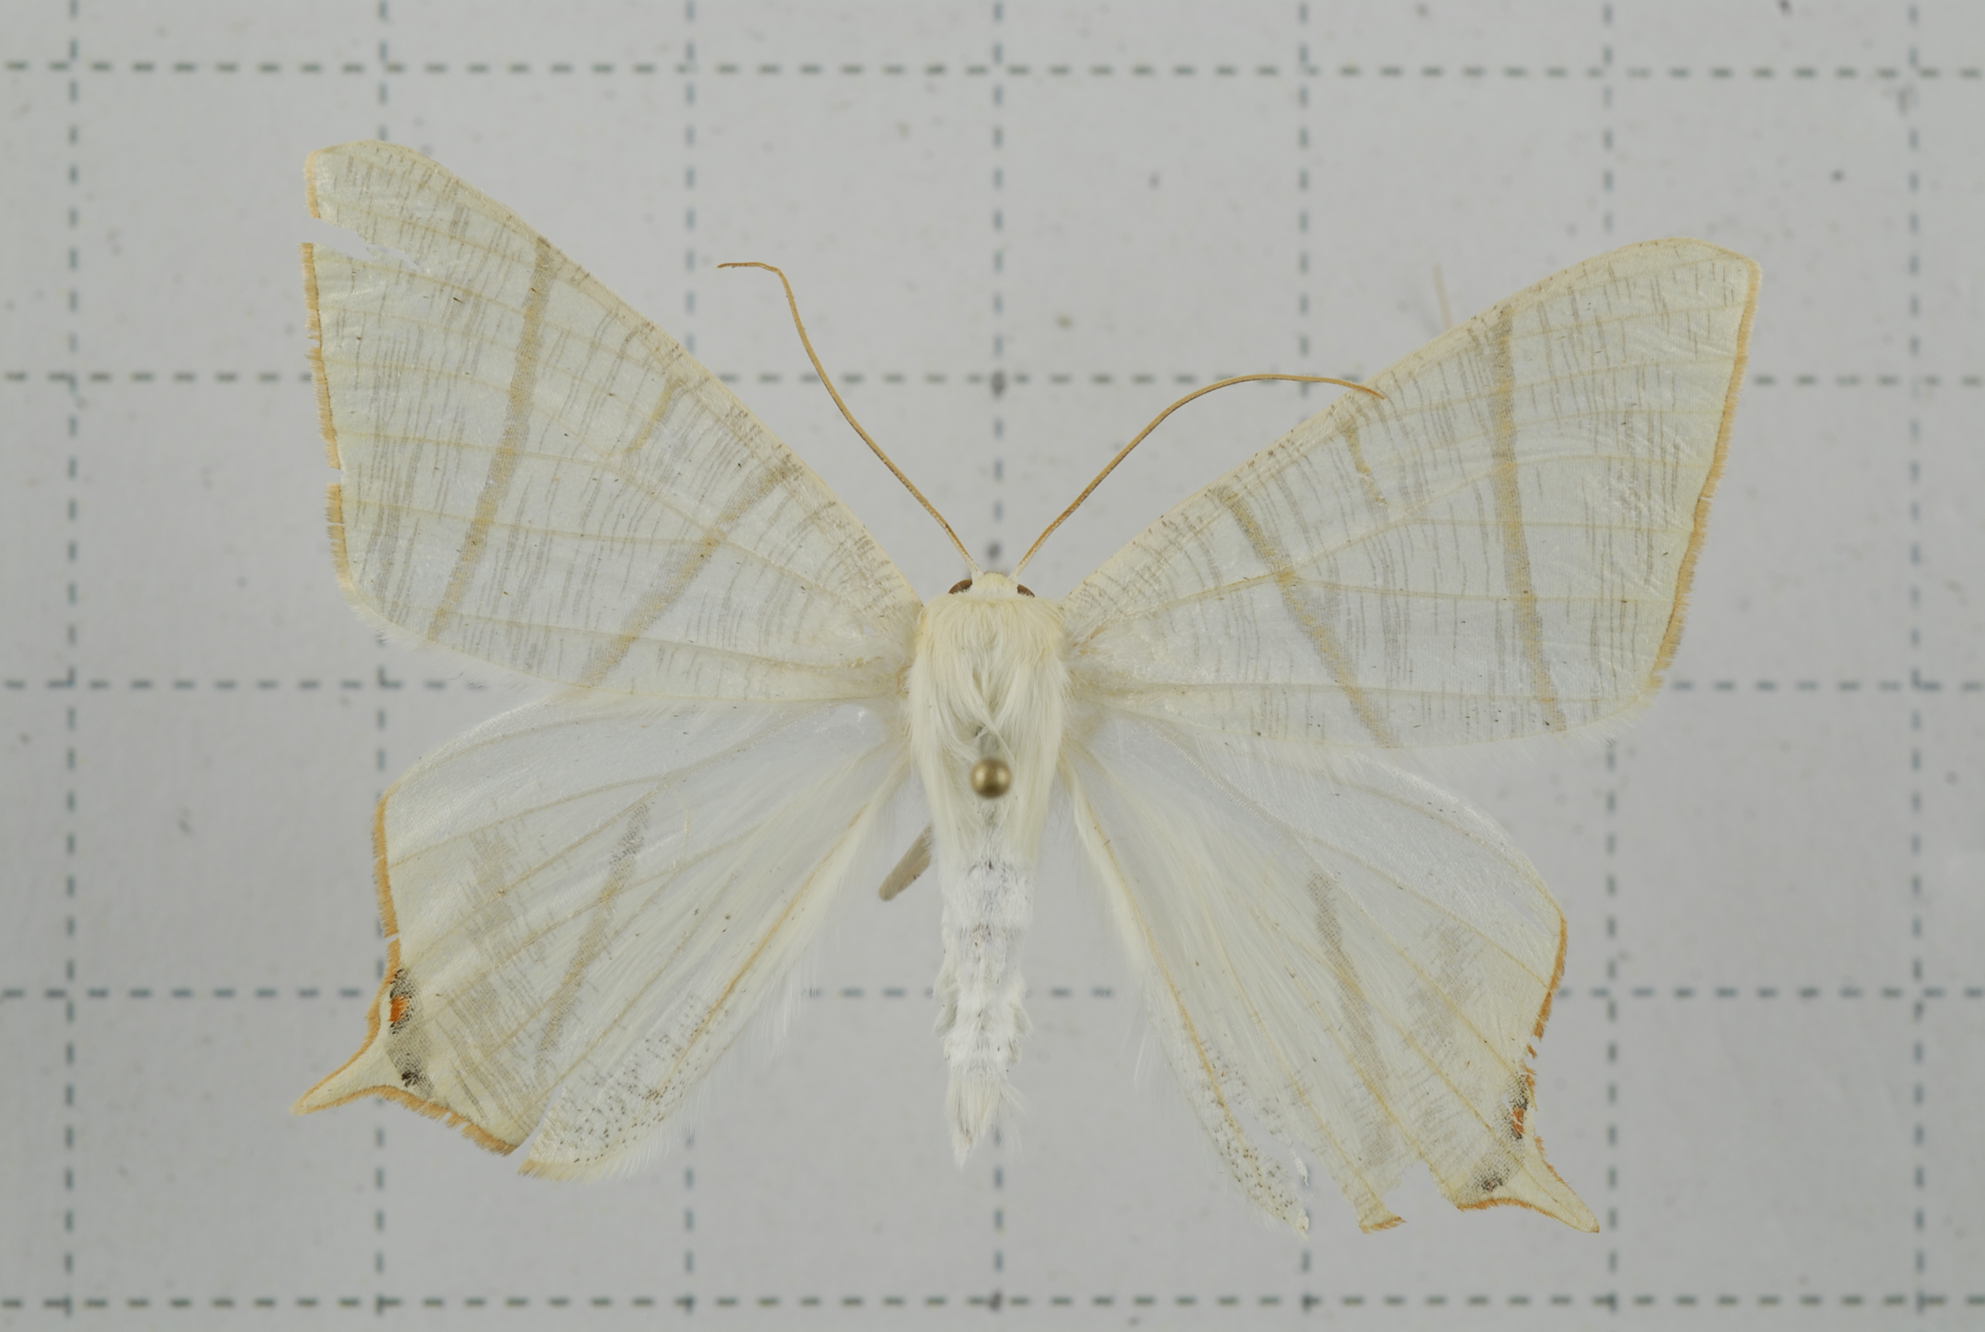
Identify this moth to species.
Ourapteryx pallidula
